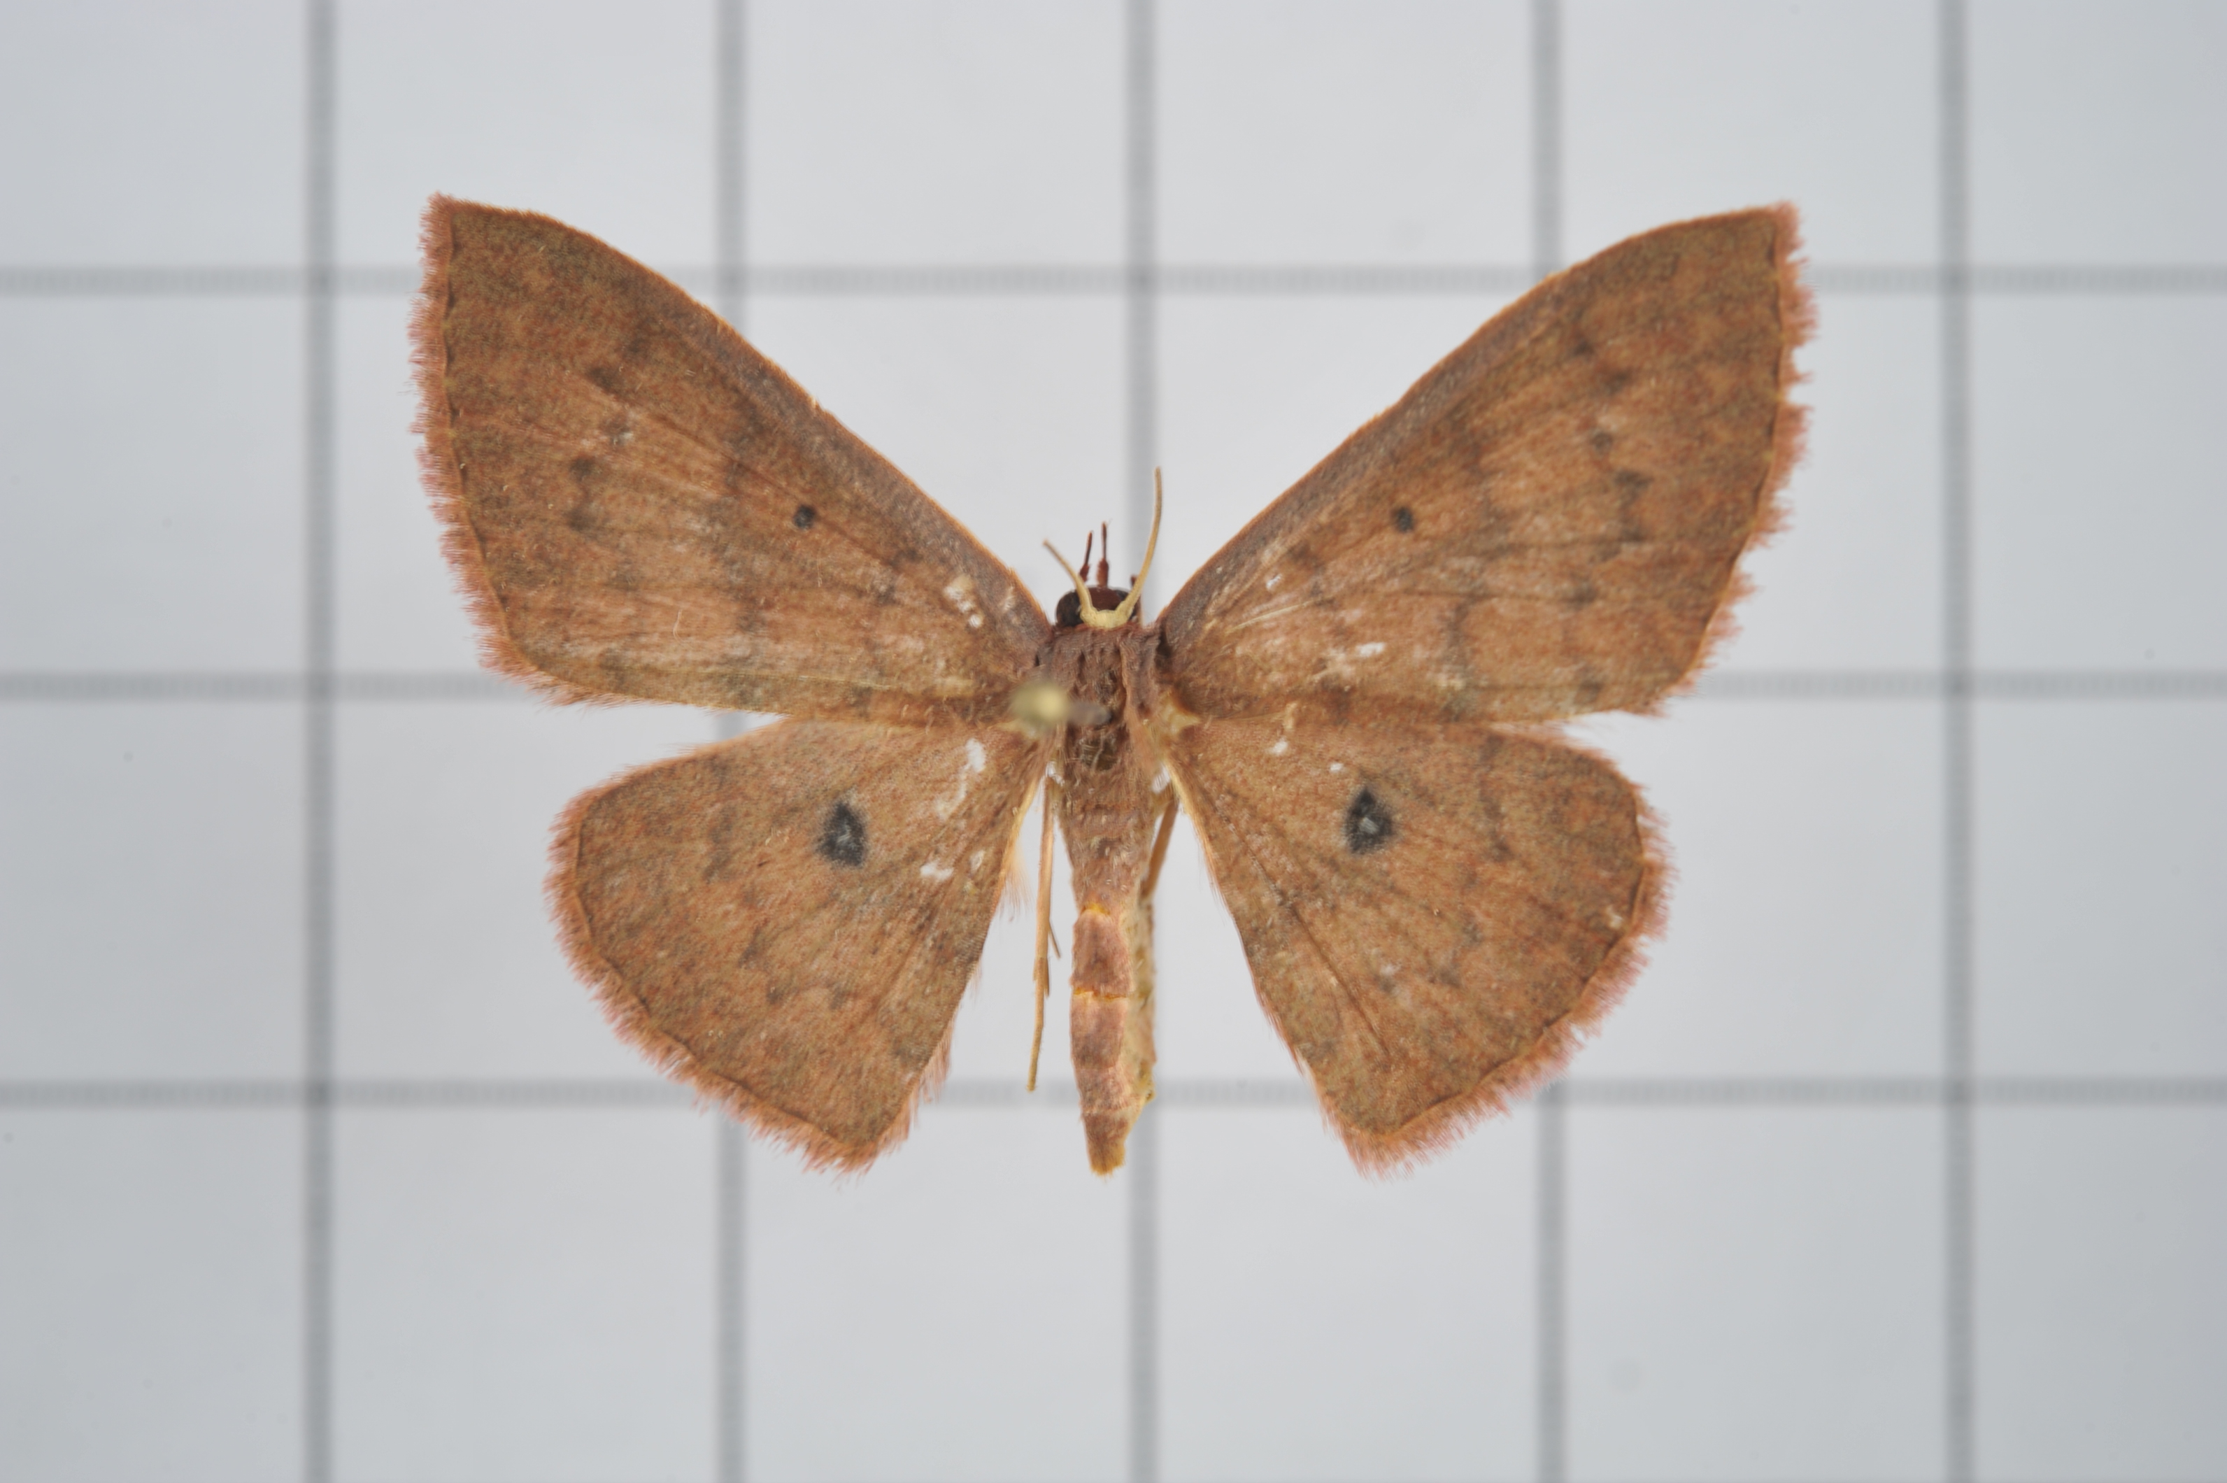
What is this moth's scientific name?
Organopoda carnearia carnearia
